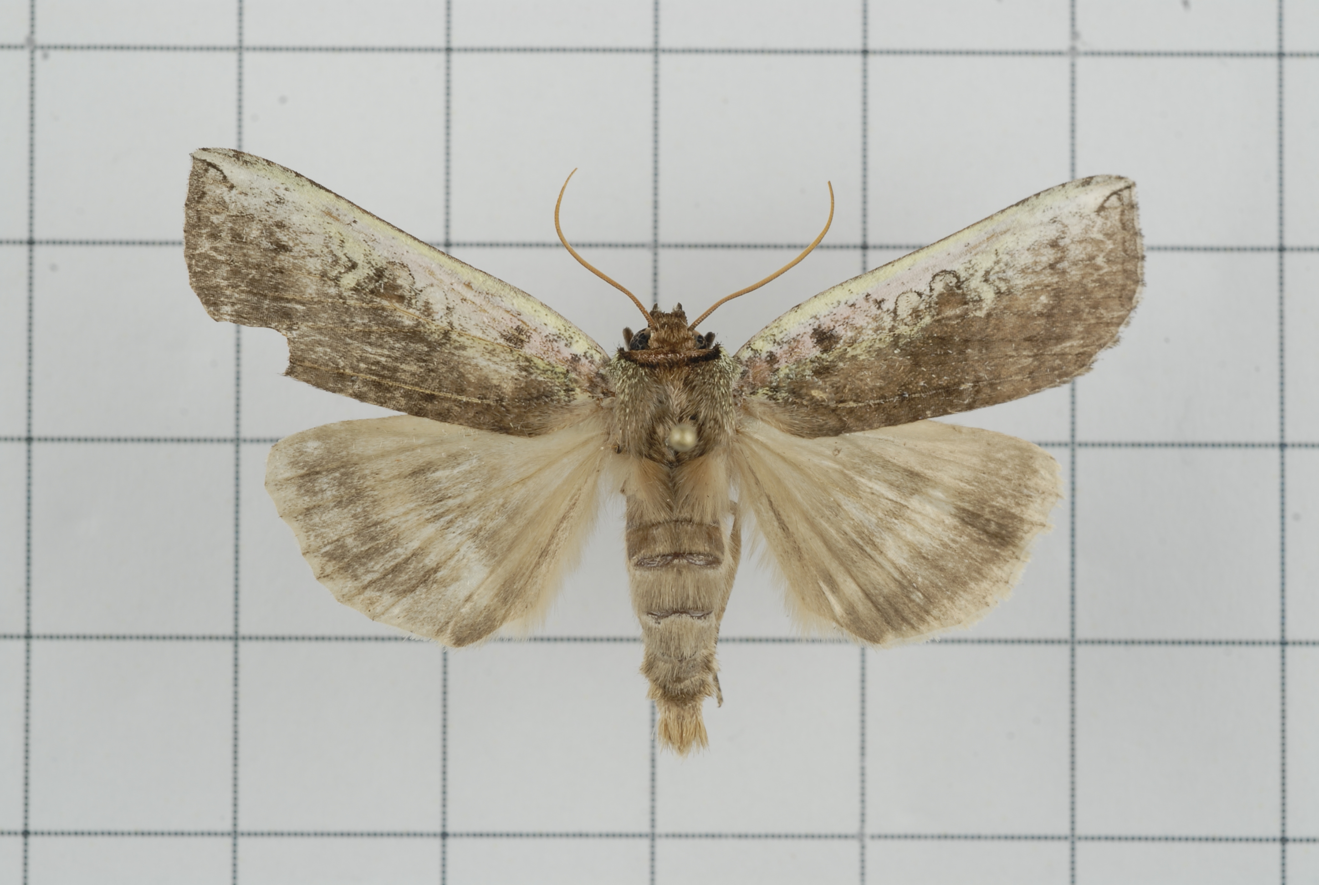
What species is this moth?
Tethea oberthueri taiwana
